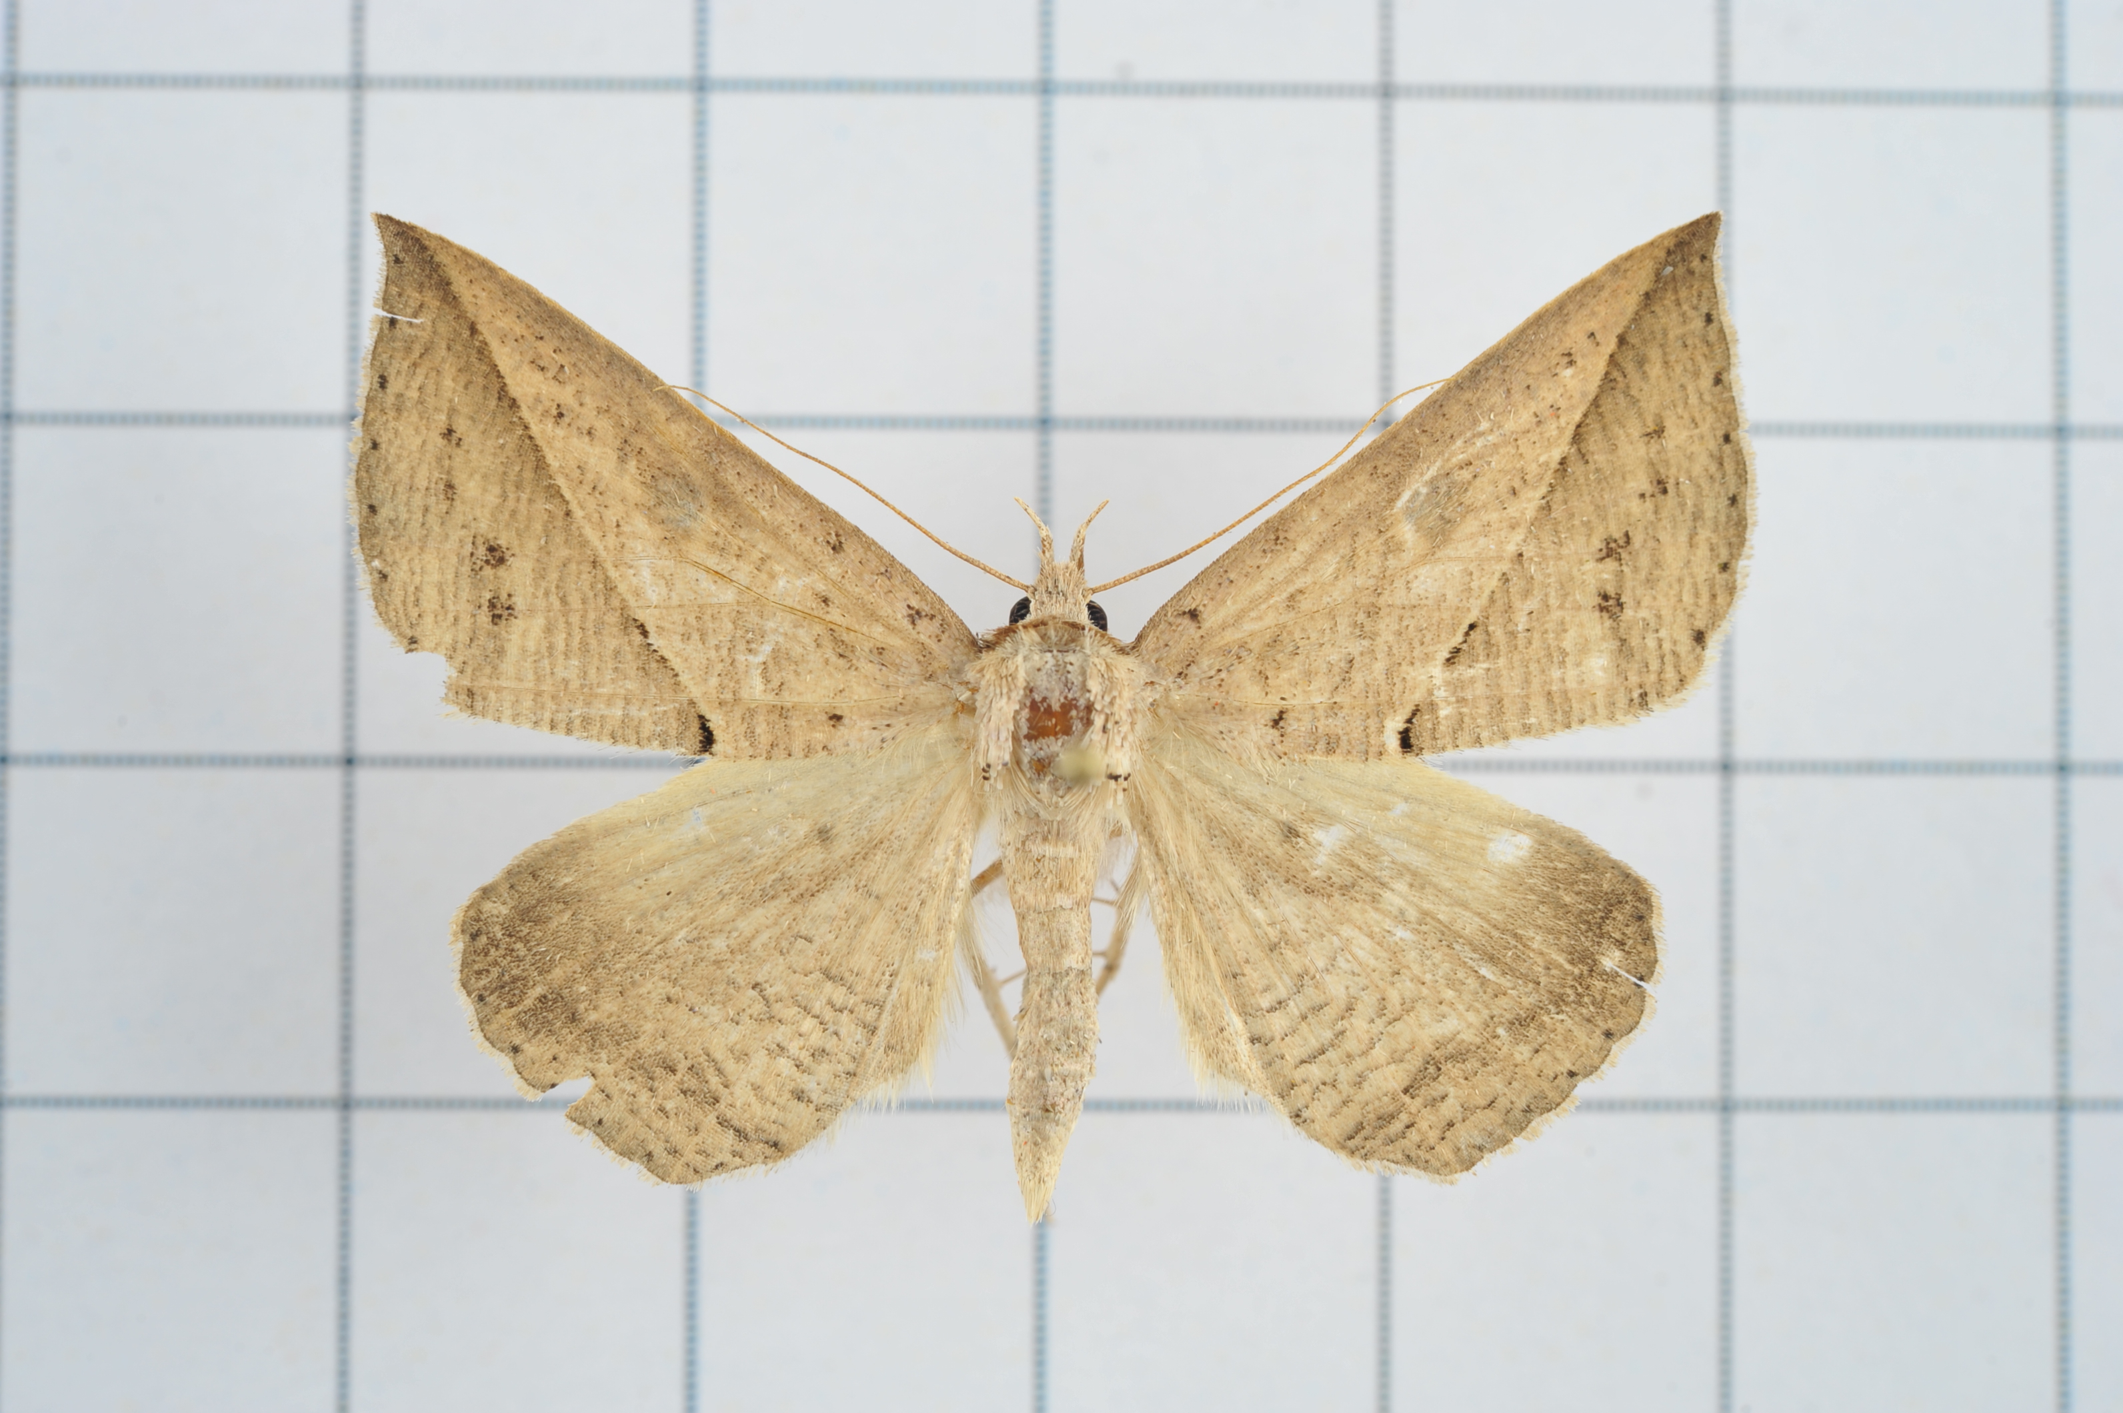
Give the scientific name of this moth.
Dierna strigata
